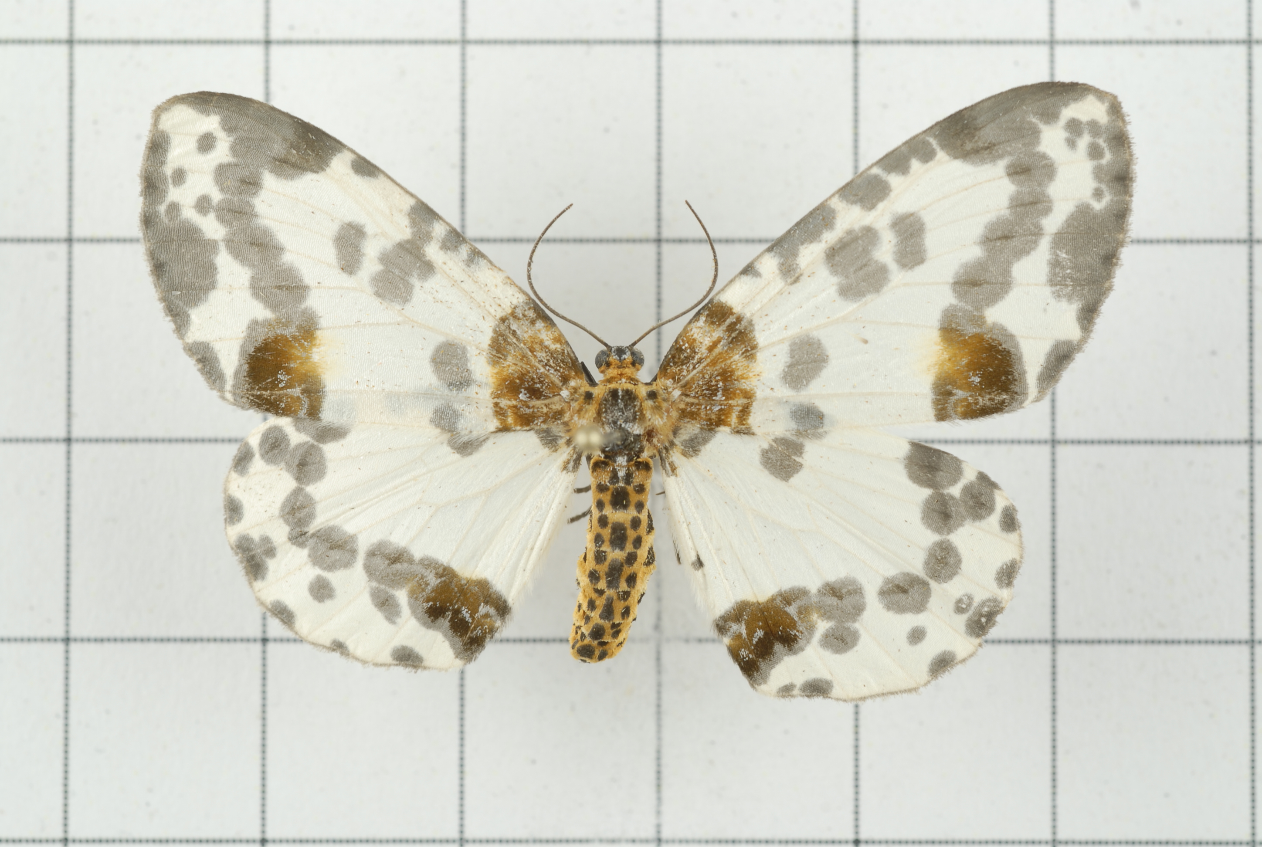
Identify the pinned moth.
Abraxas formosilluminata
